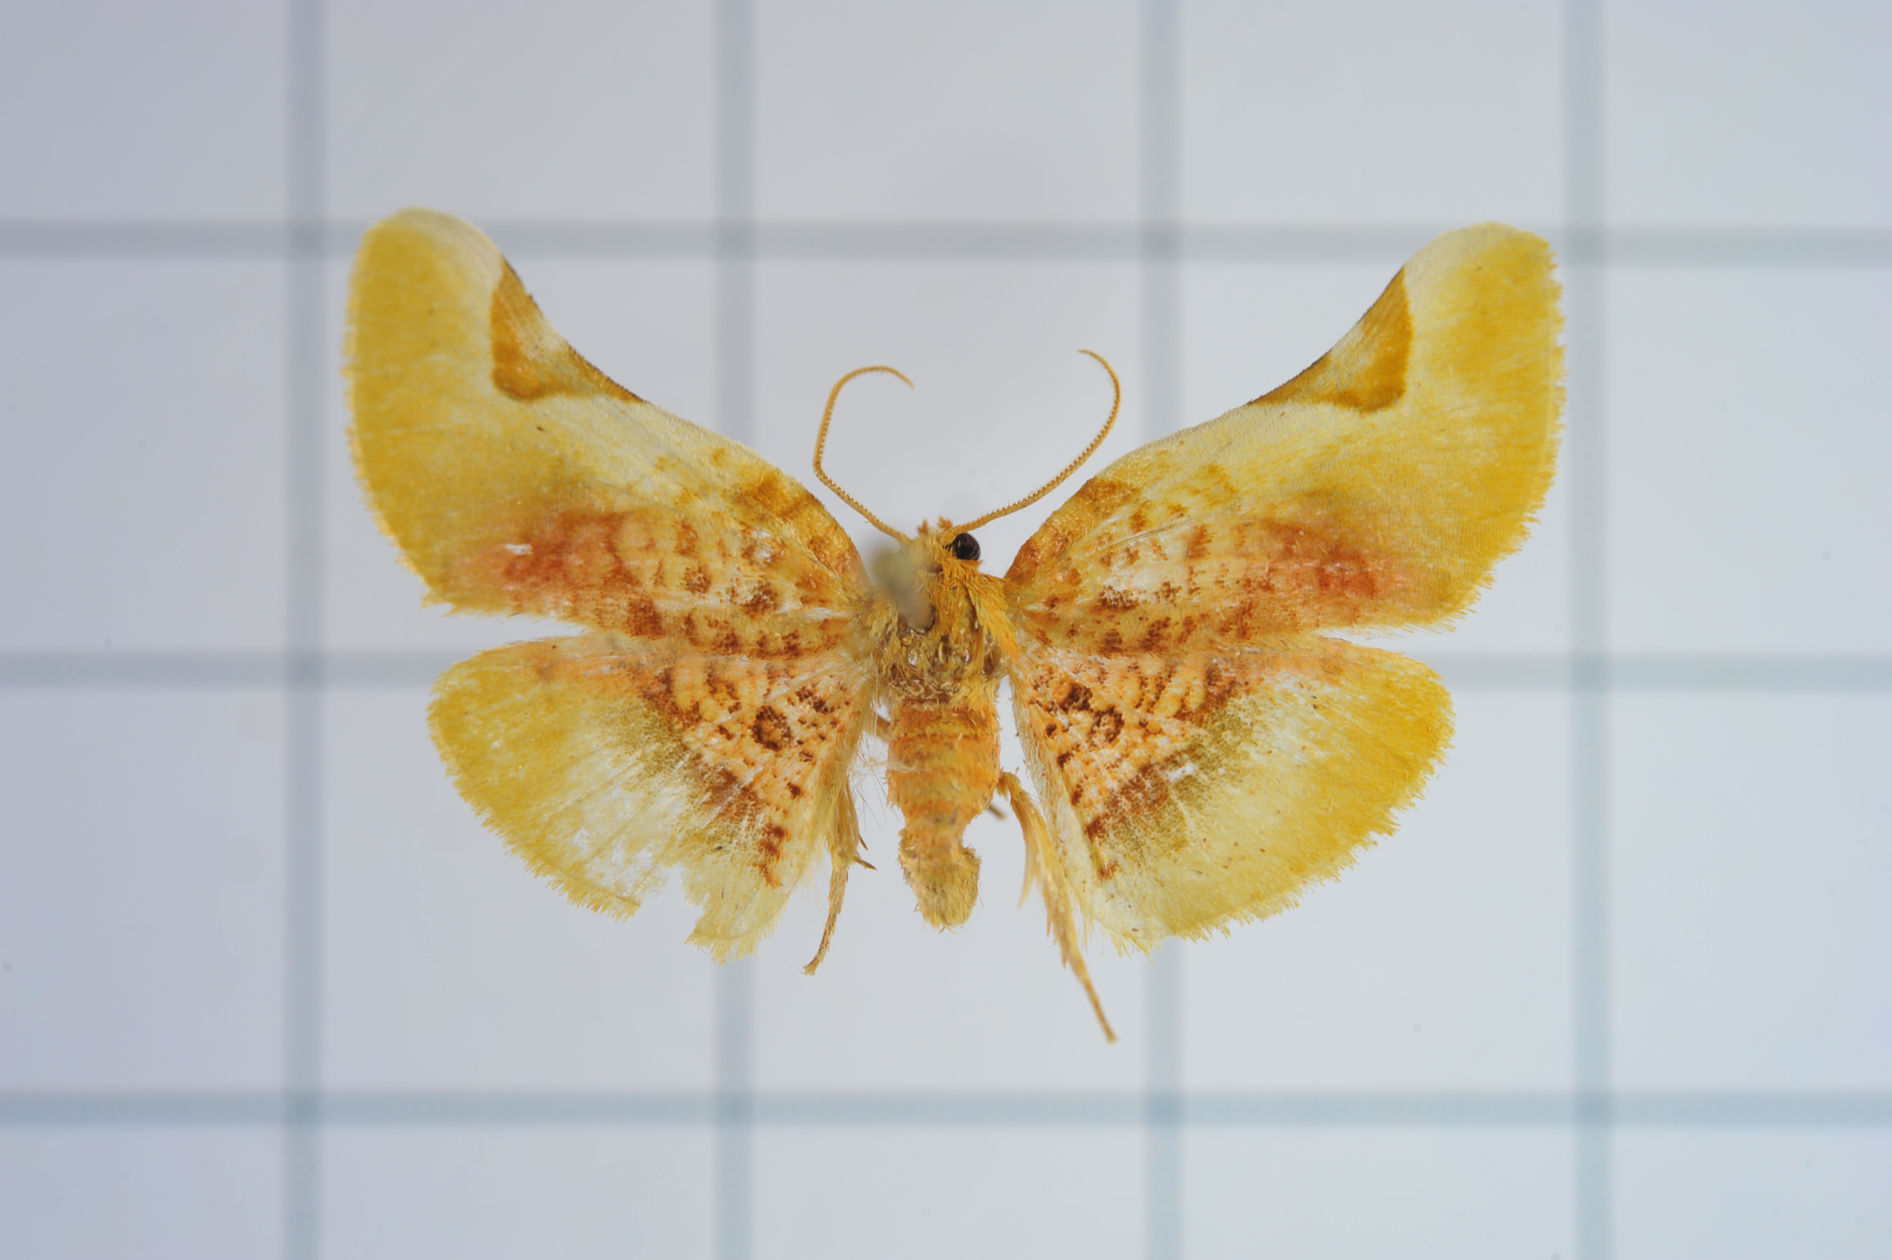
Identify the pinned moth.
Pyrinioides sinuosus
